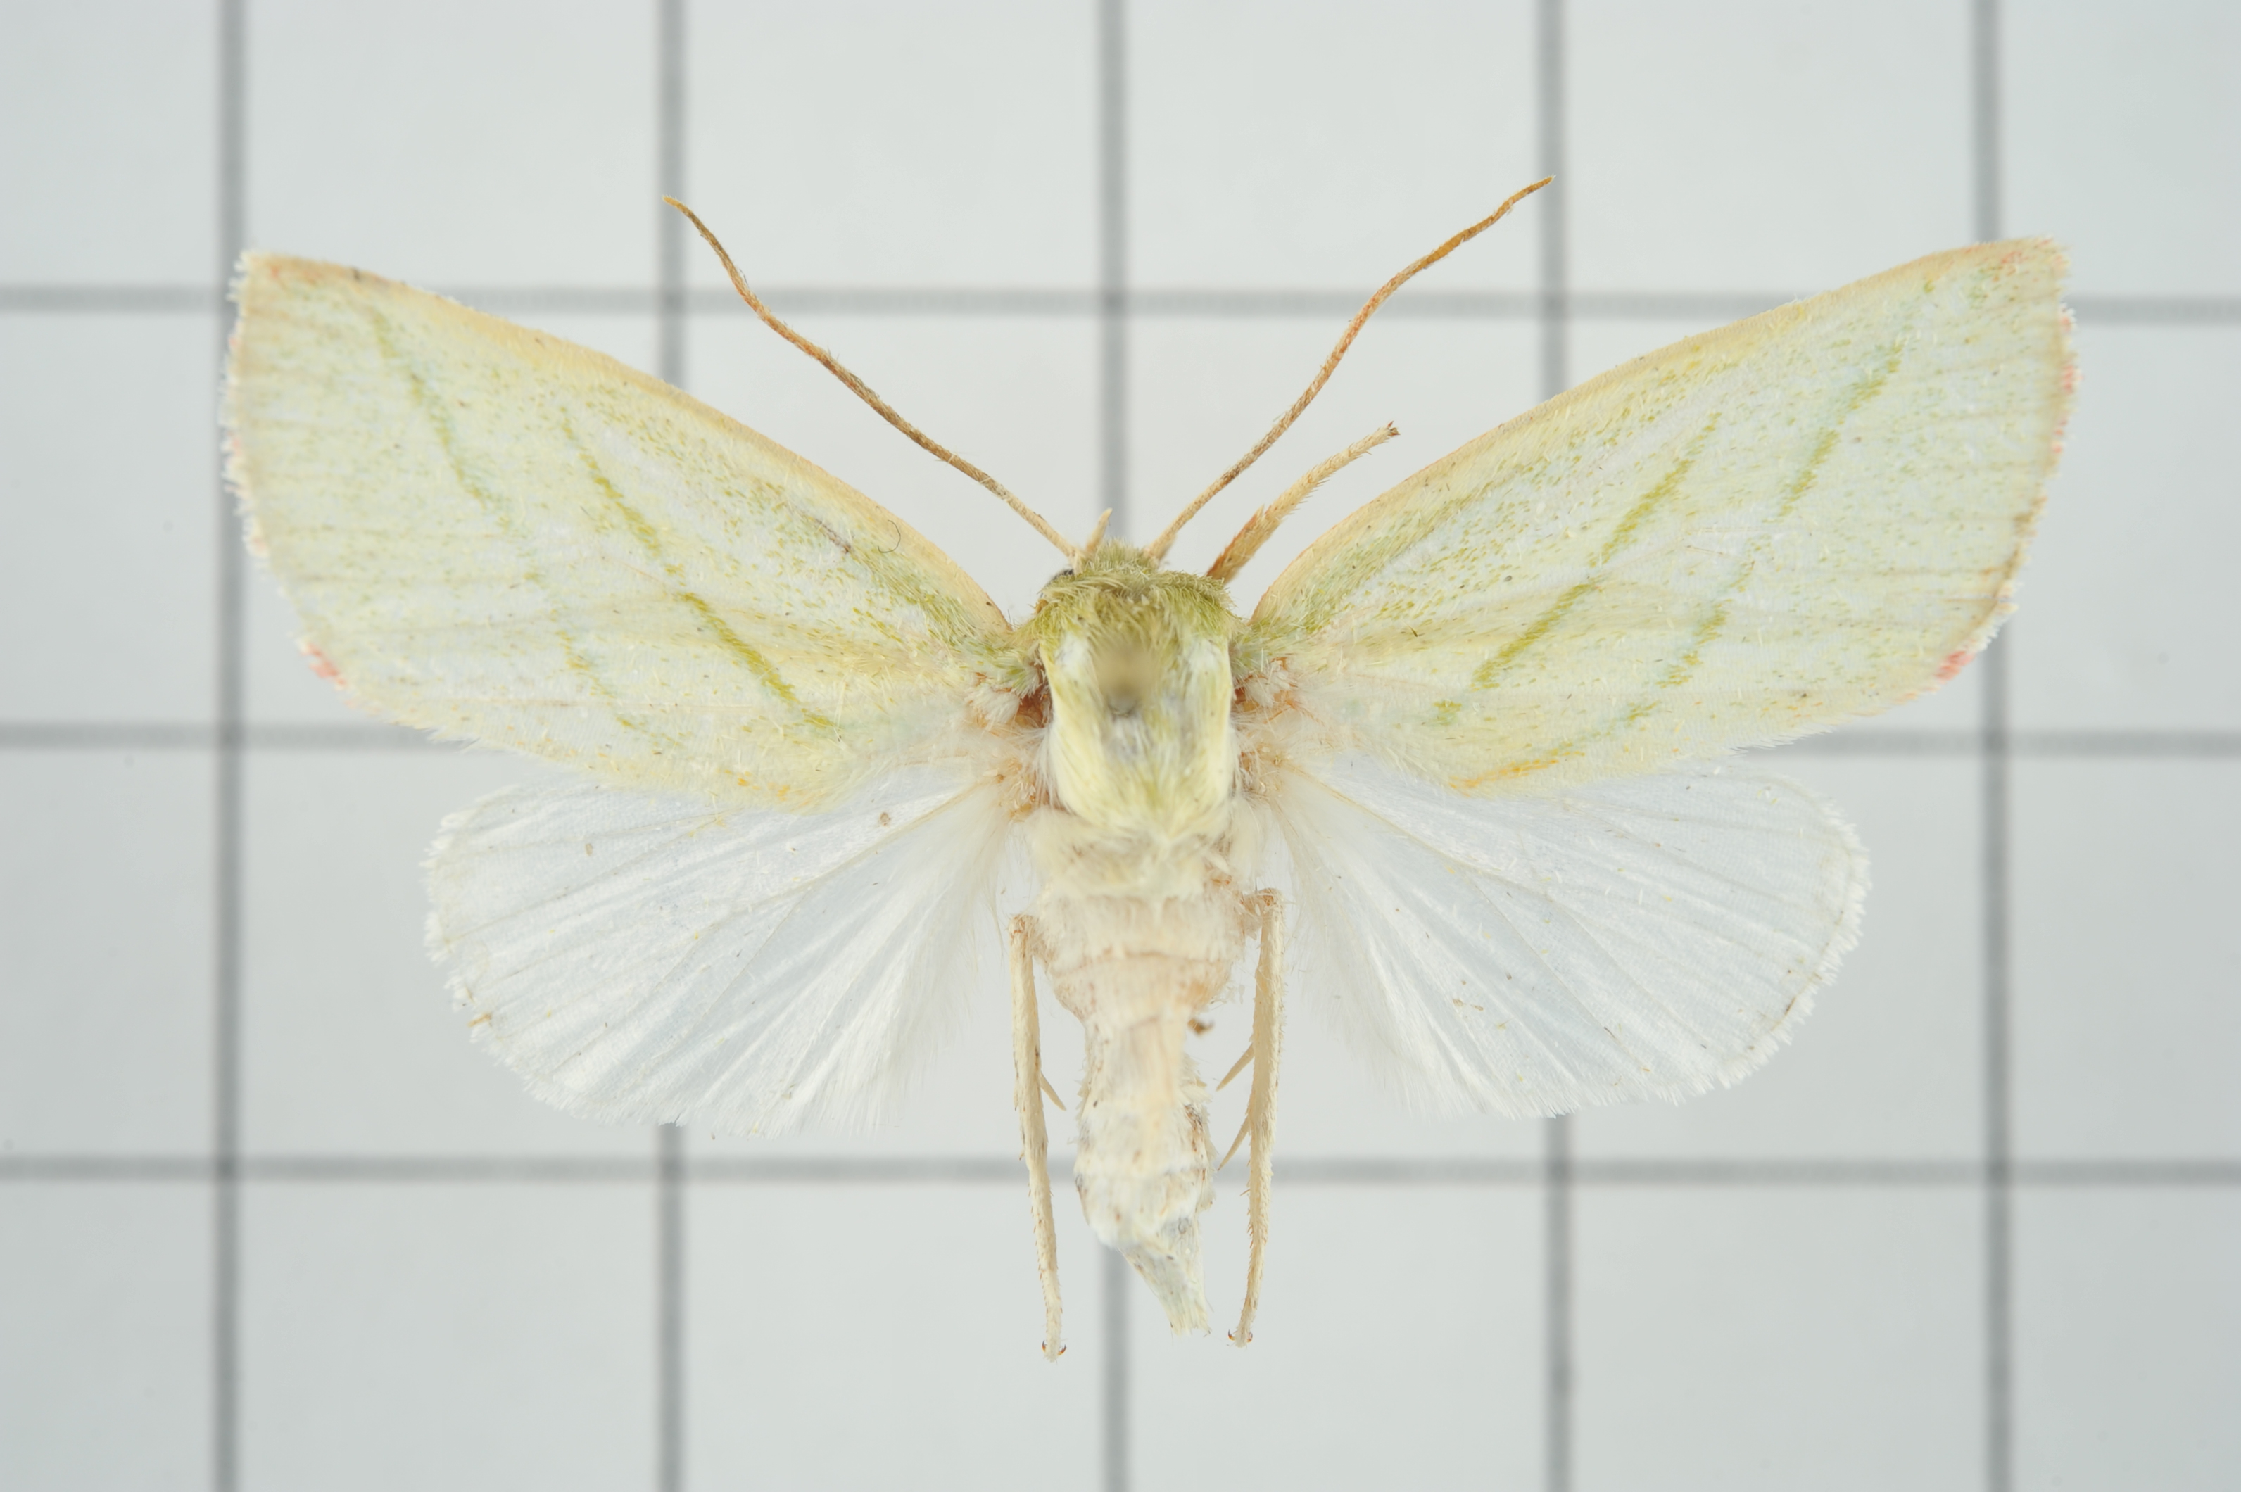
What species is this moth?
Pseudoips taiwana
